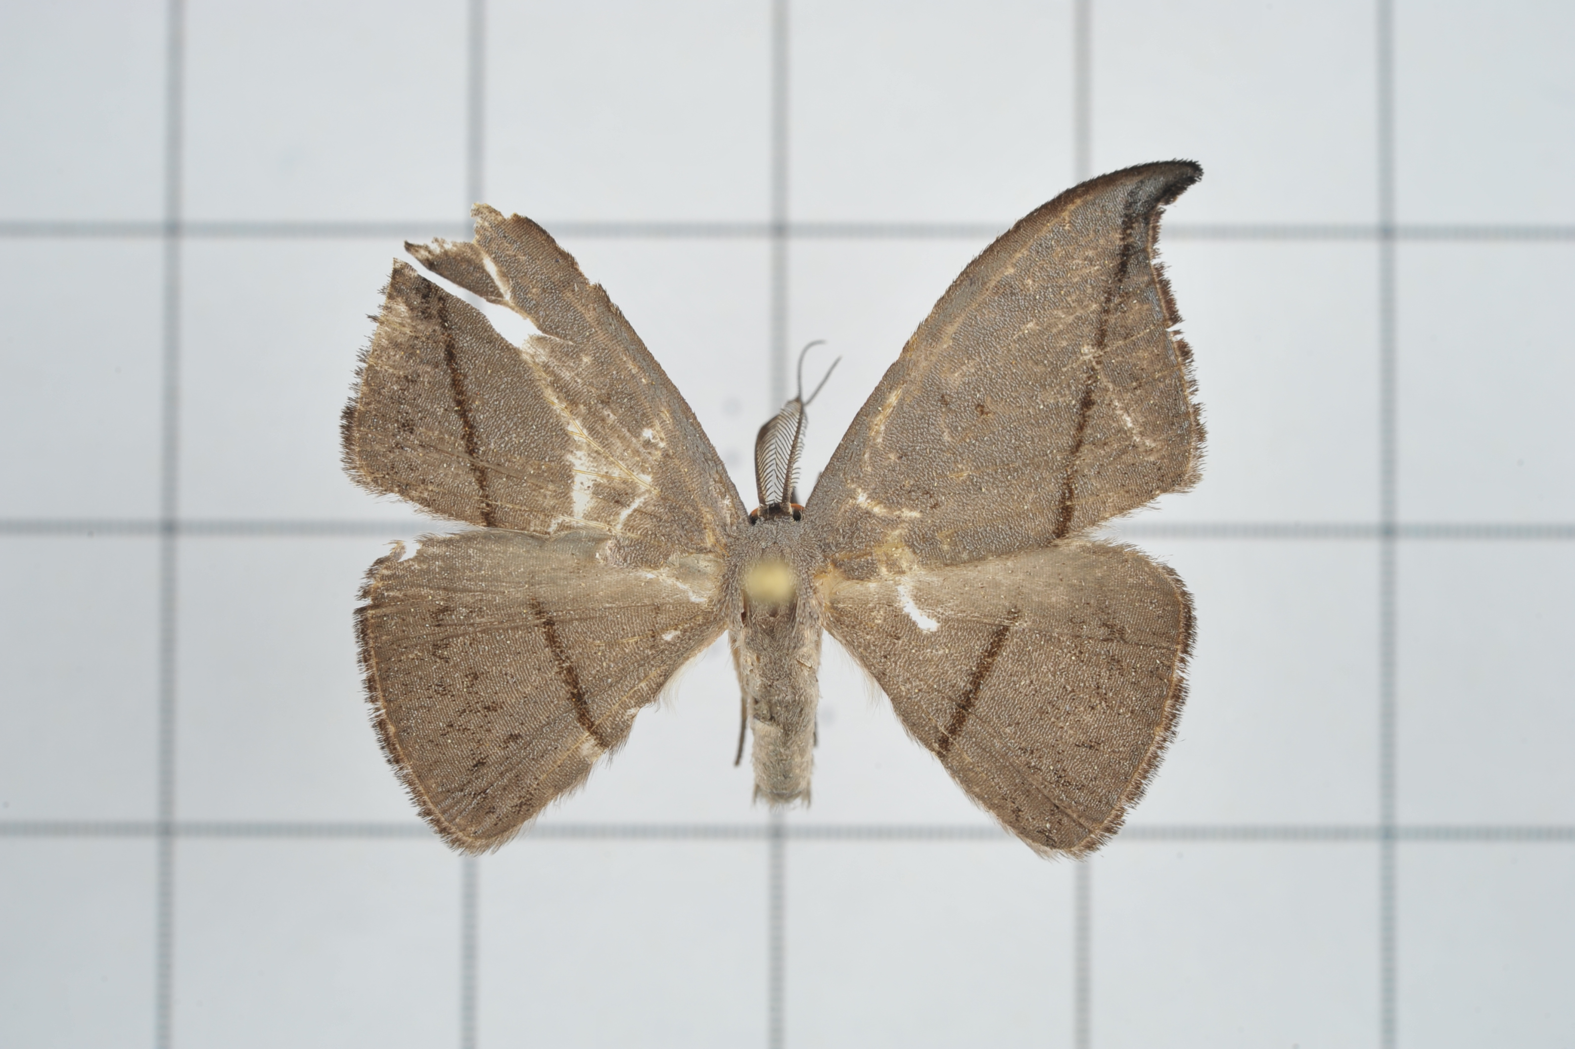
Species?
Albara reversaria opalescens
